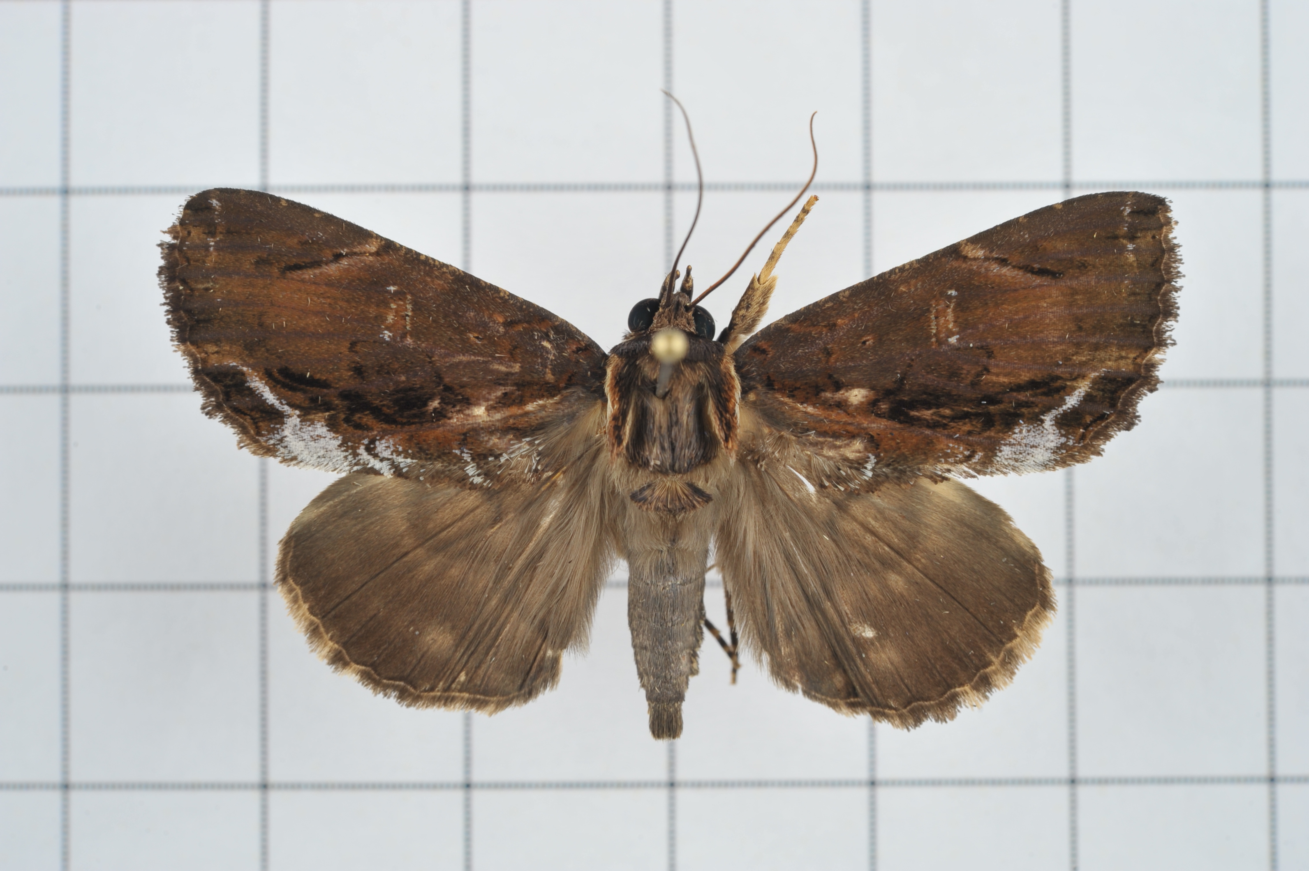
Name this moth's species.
Ercheia umbrosa
